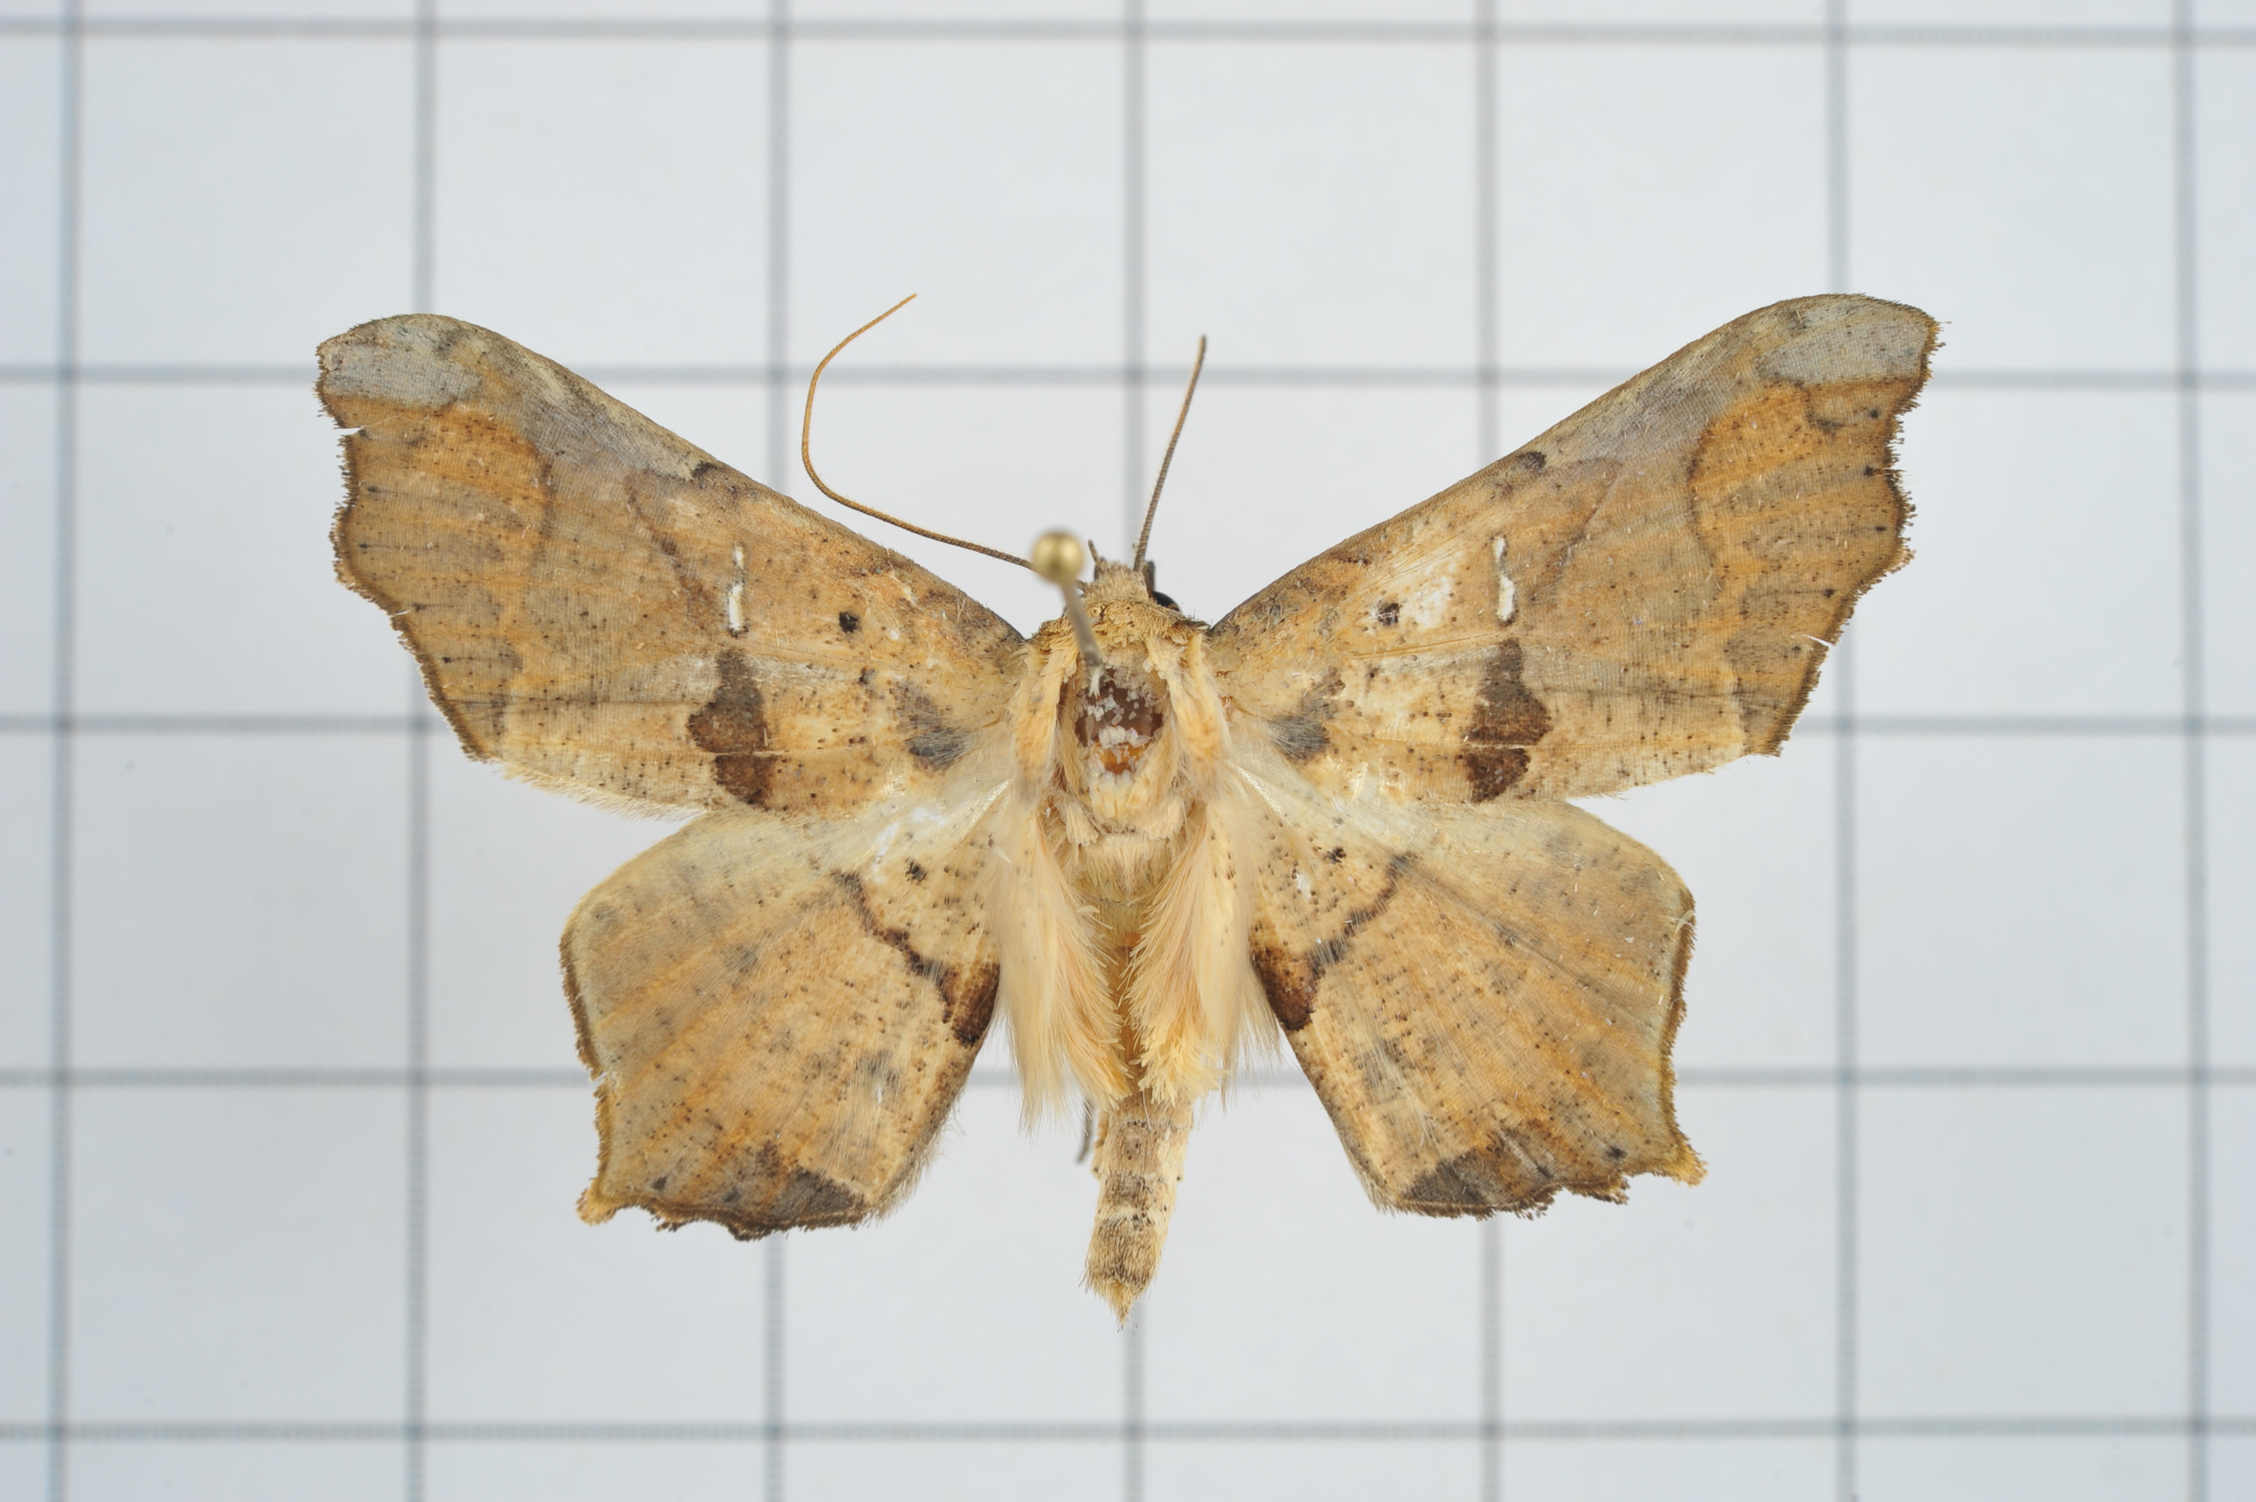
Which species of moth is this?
Semiothisops macariata
